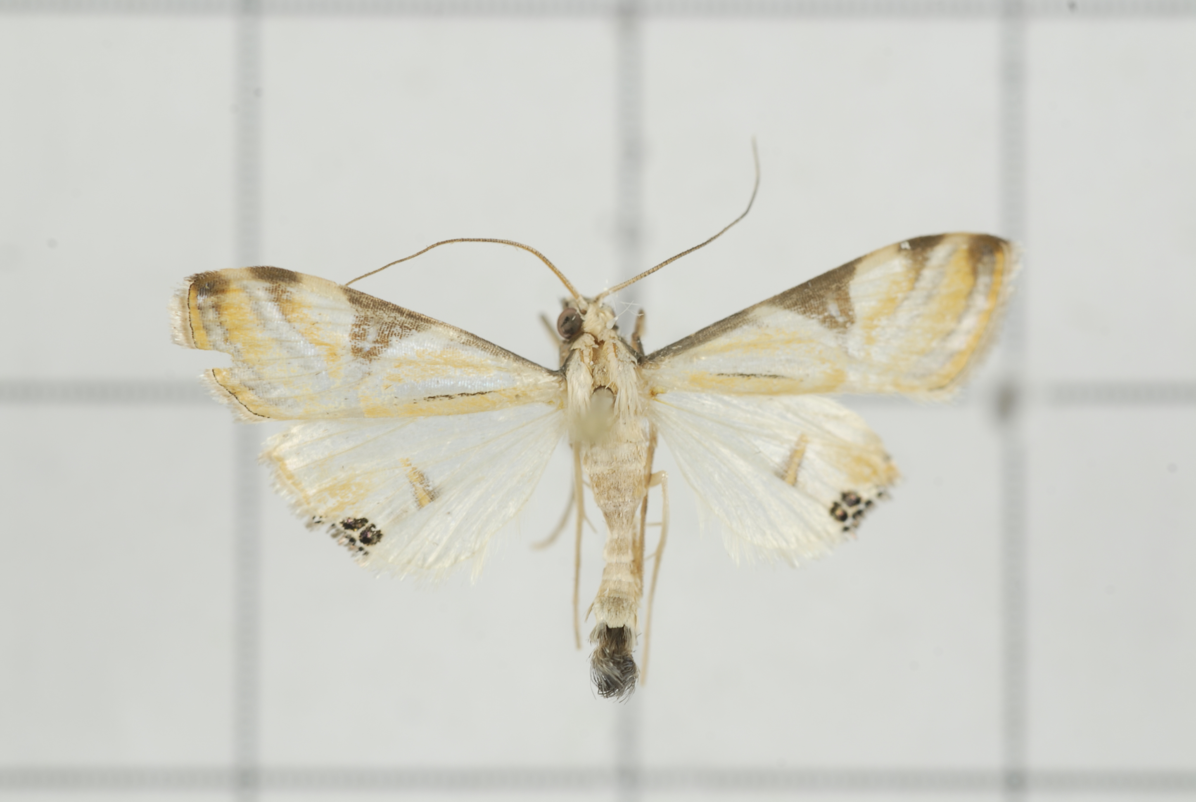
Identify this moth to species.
Talanga sexpunctalis
